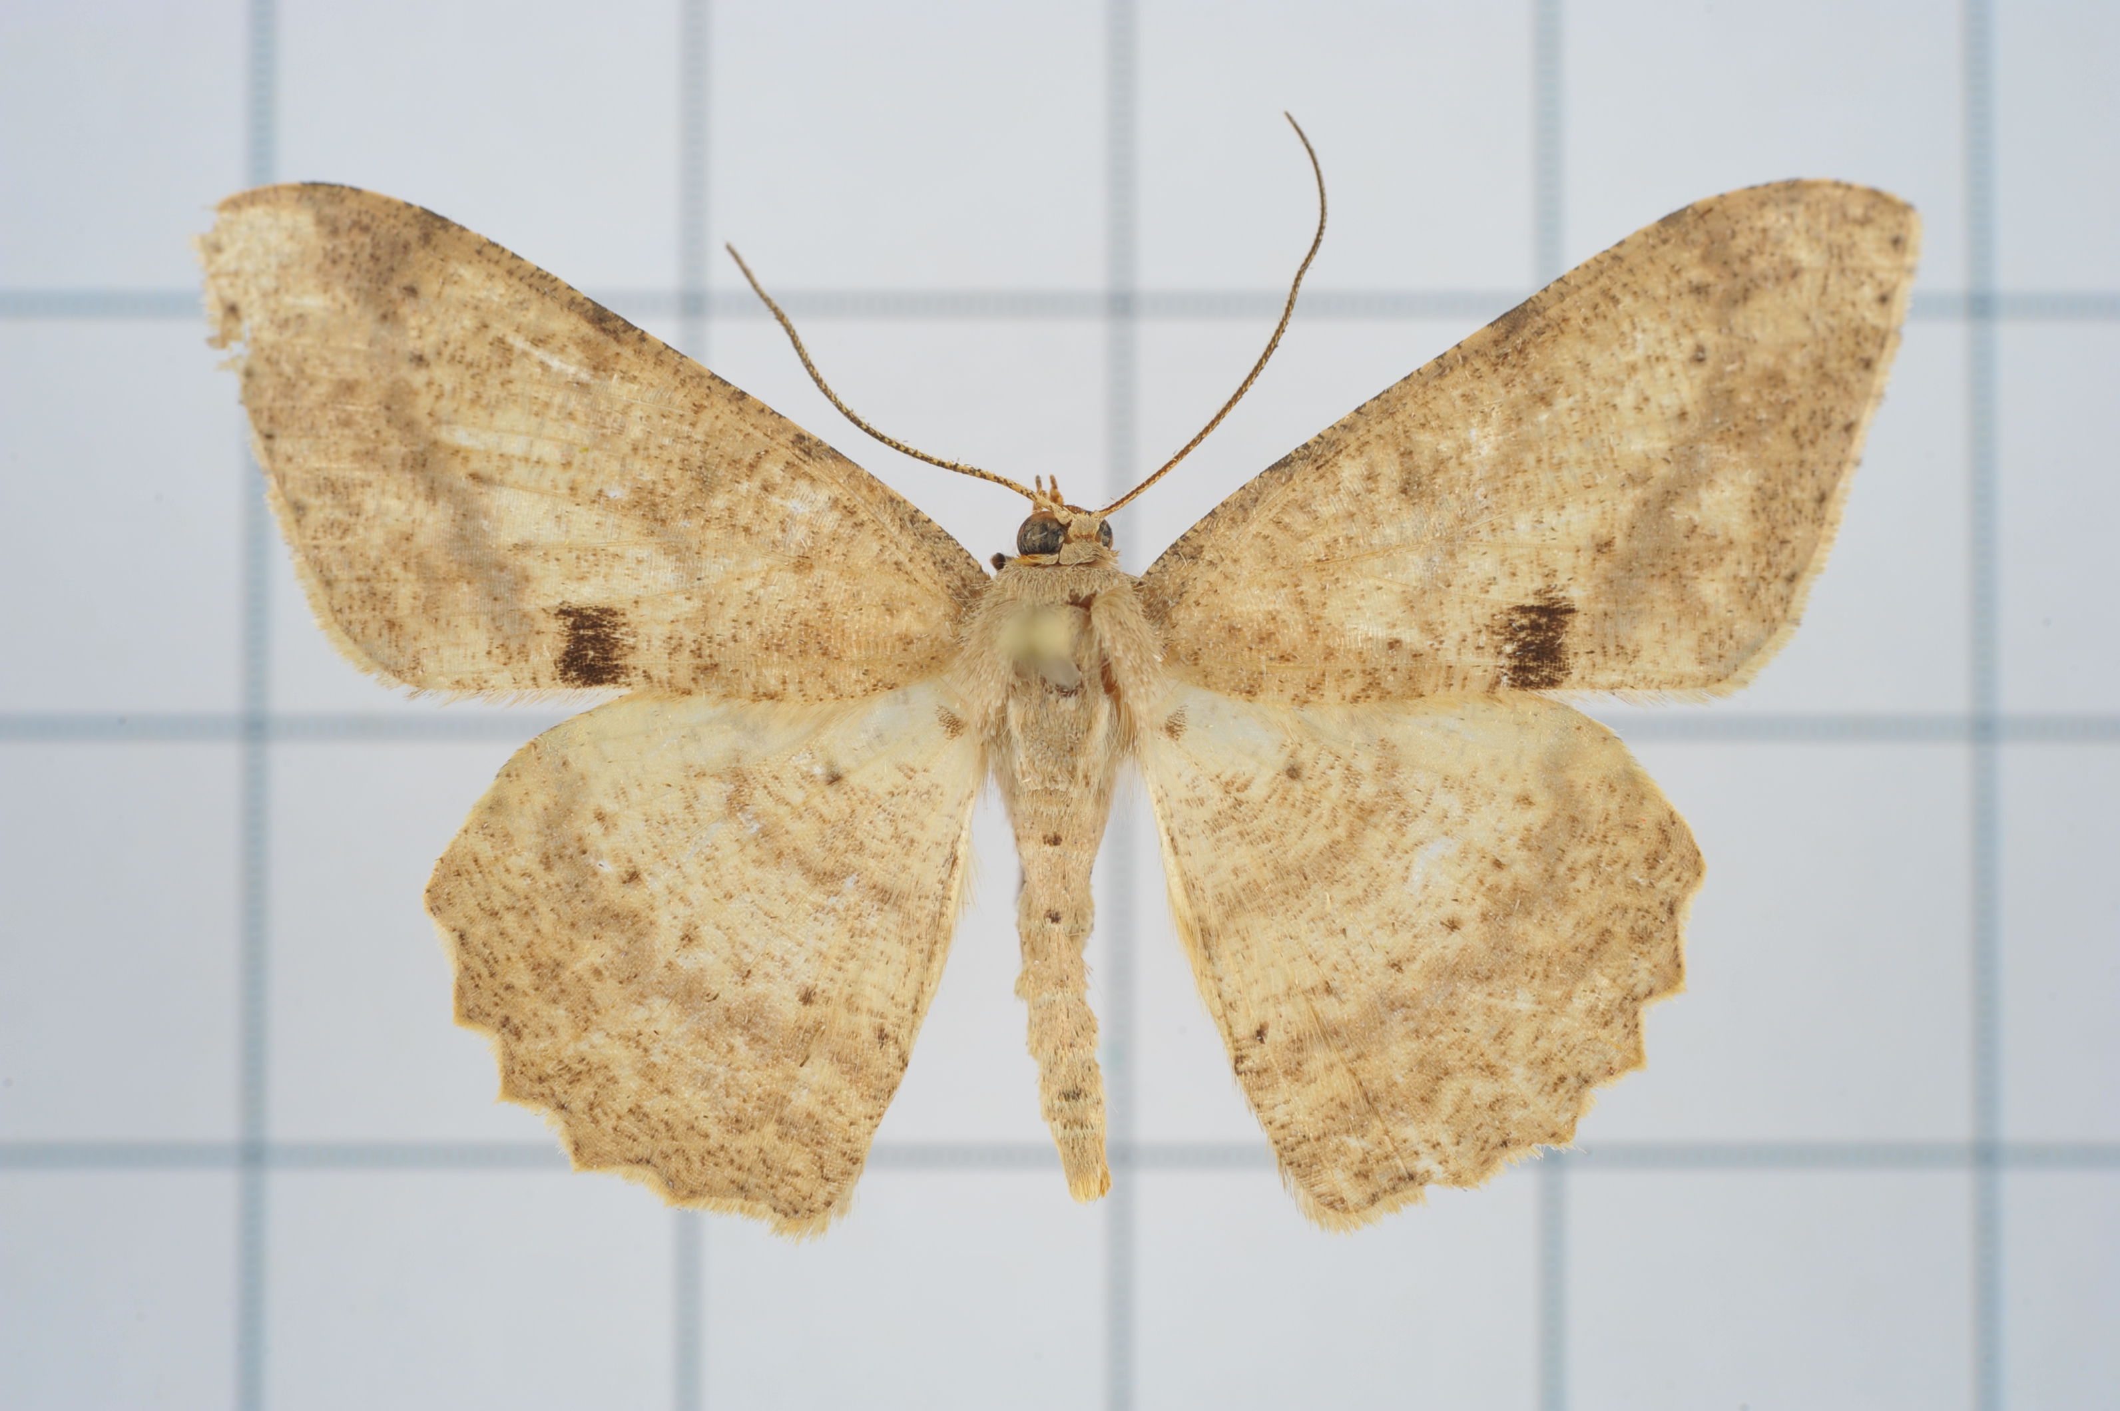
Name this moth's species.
Luxiaria mitorrhaphes
